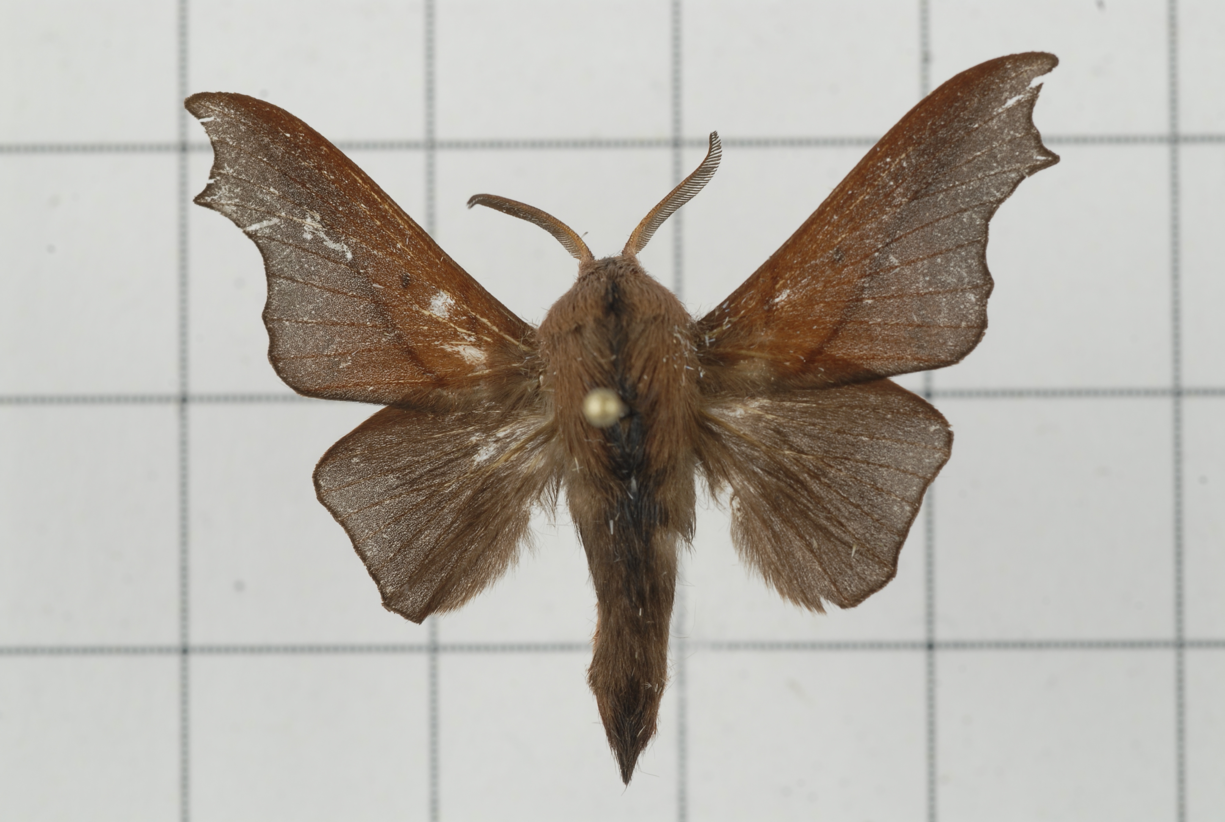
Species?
Bharetta owadai
